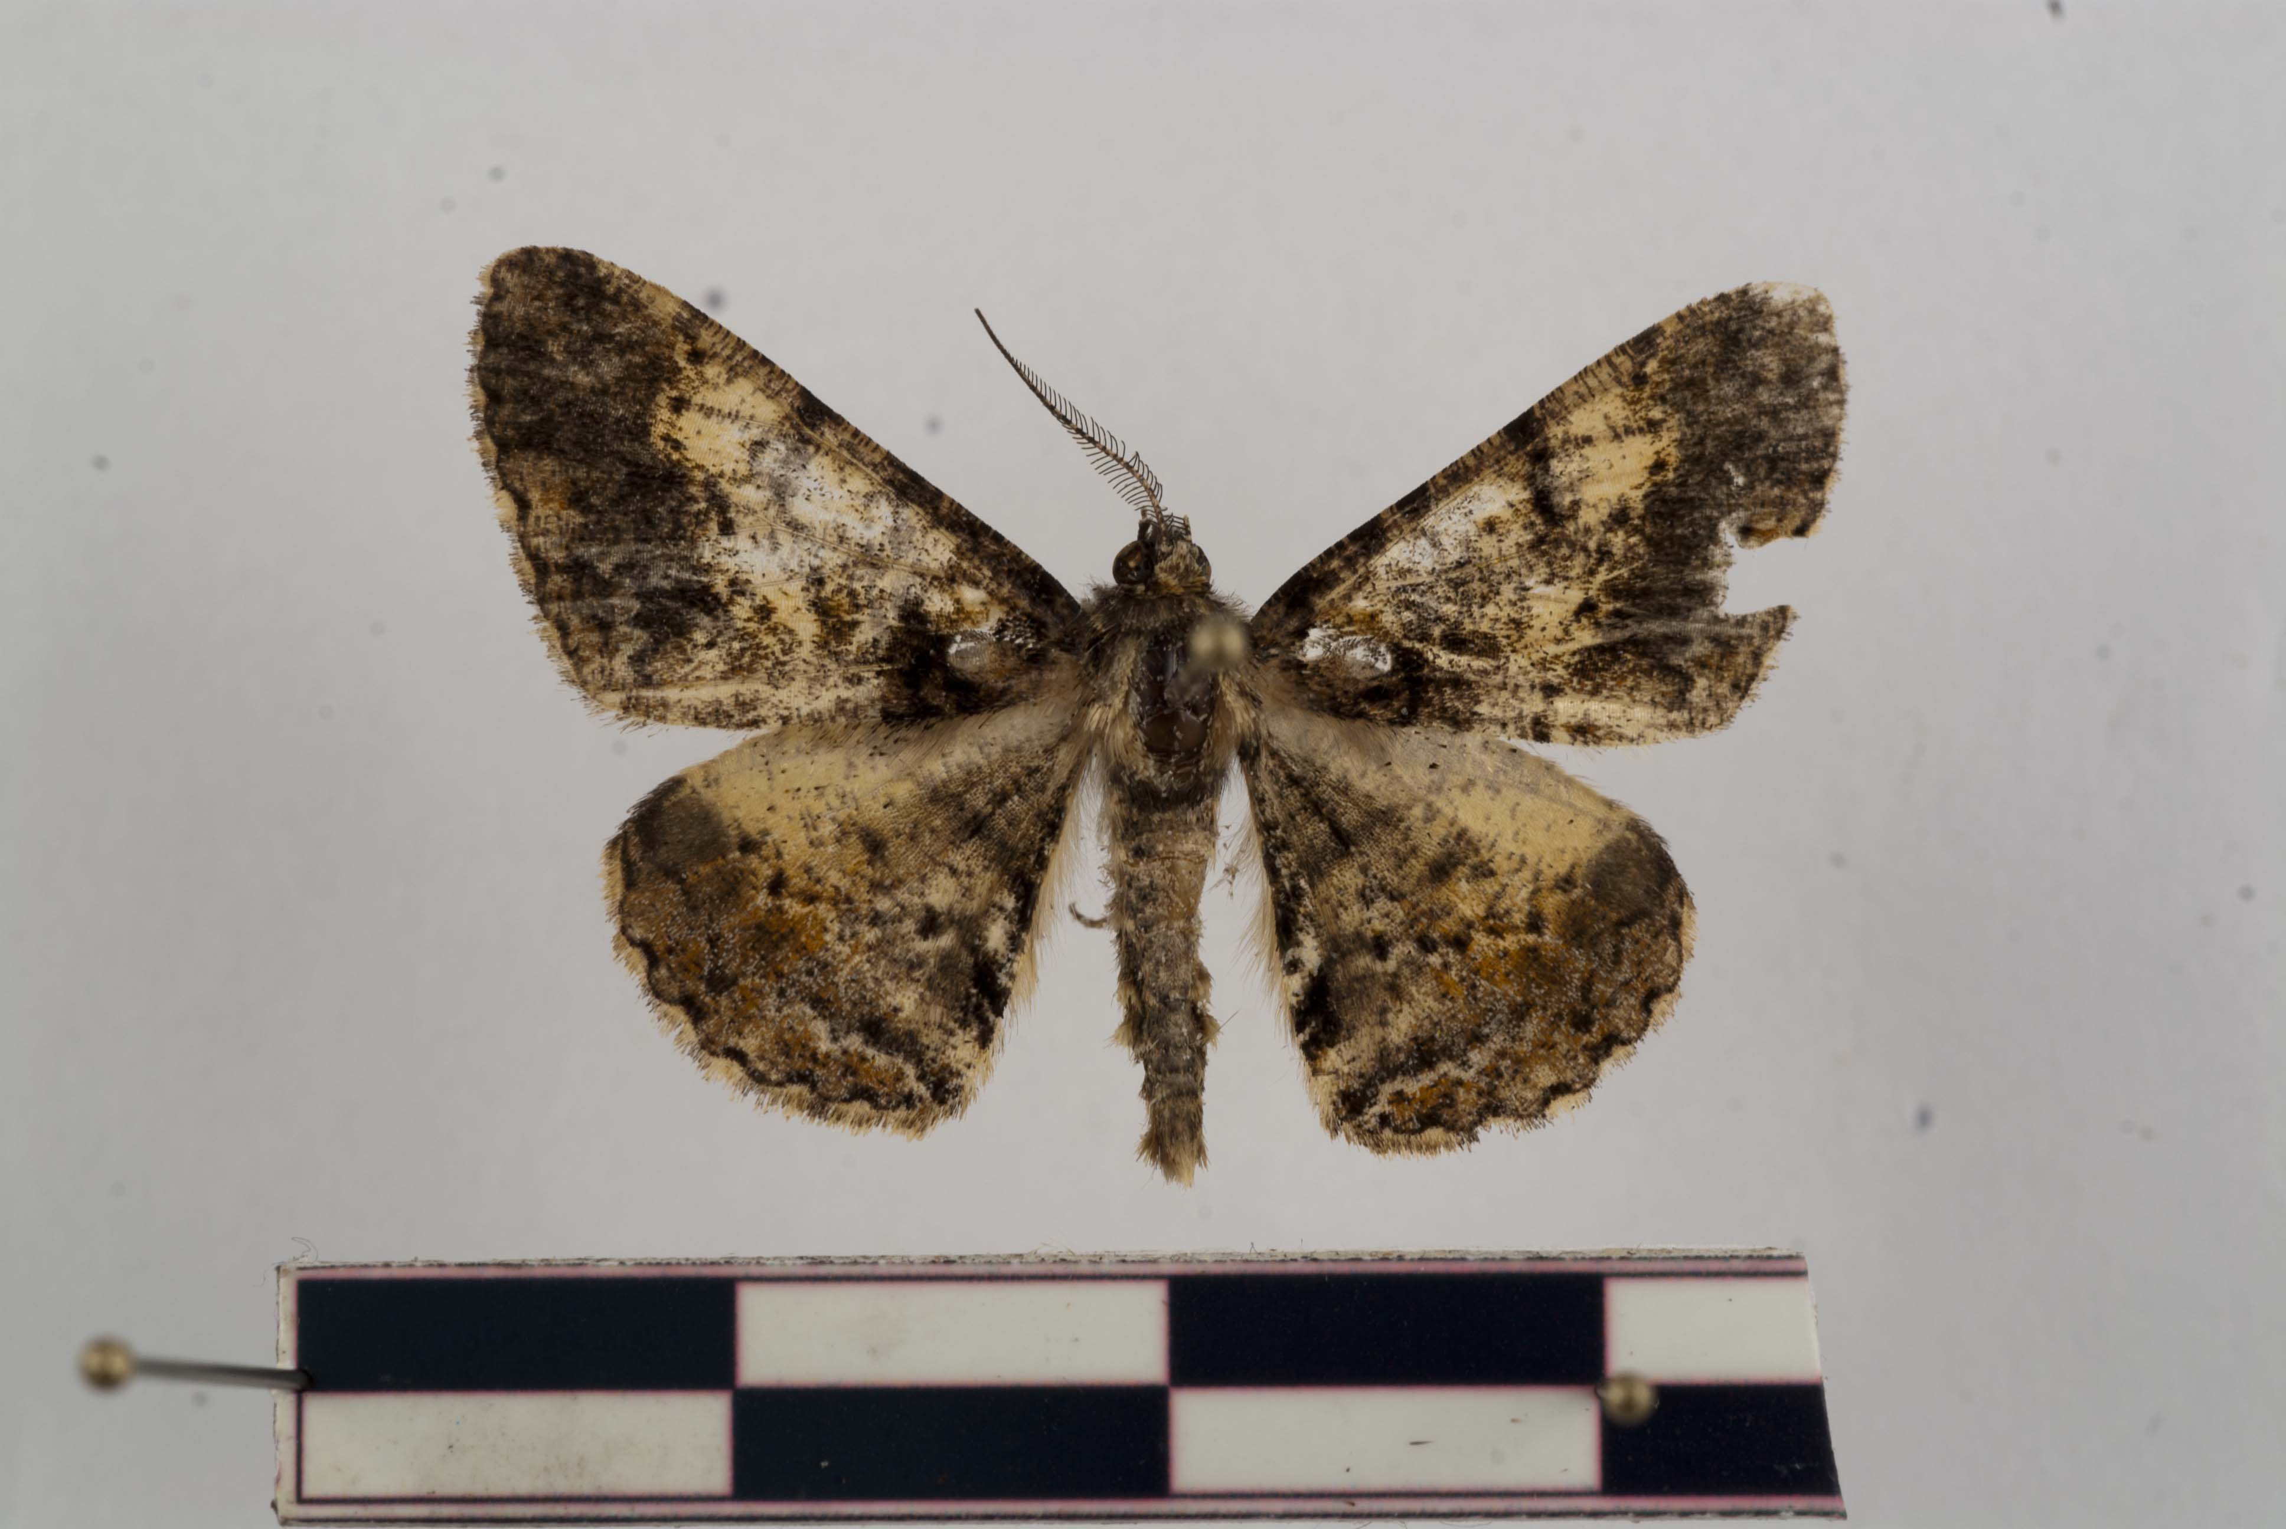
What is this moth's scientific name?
Alcis taiwanovariegata
